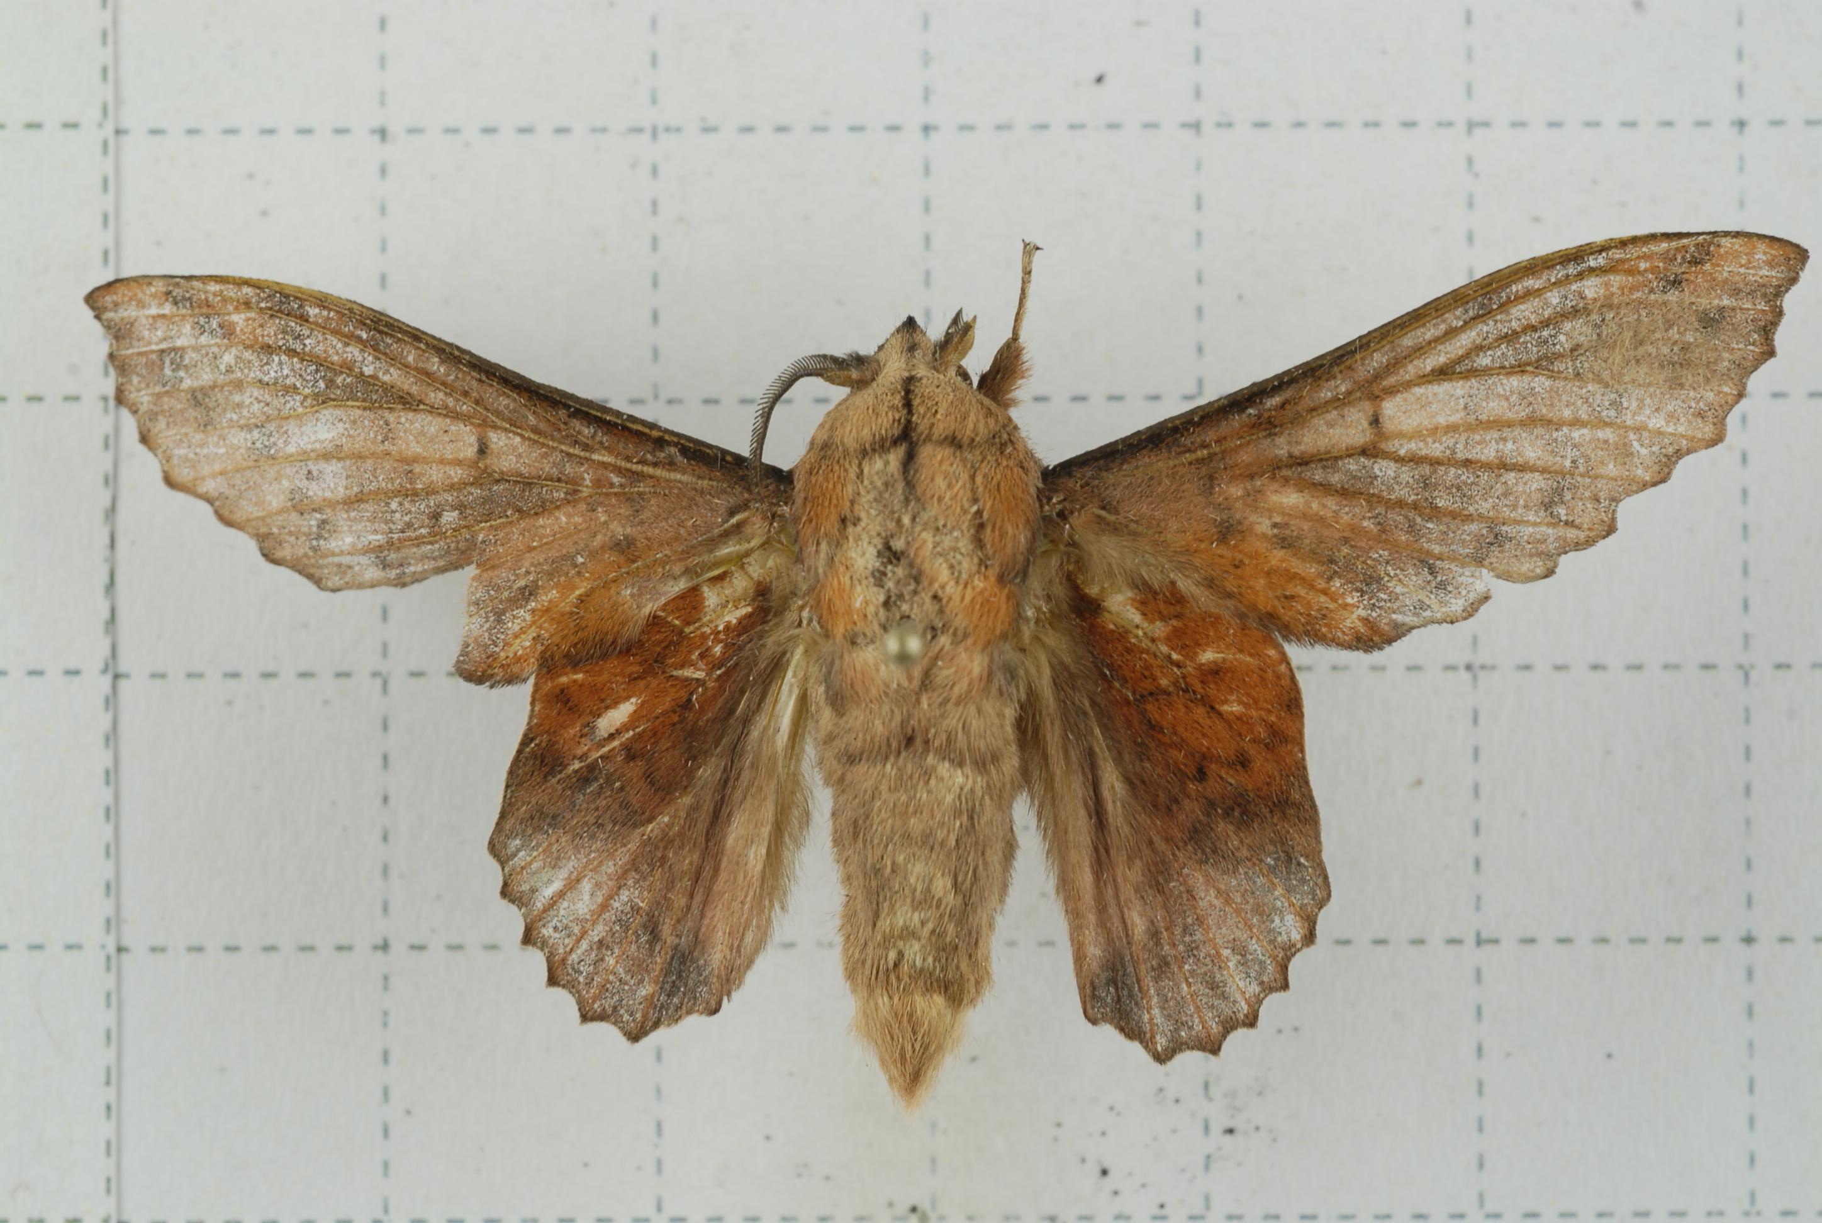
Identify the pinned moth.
Gastropacha horishana horishana
